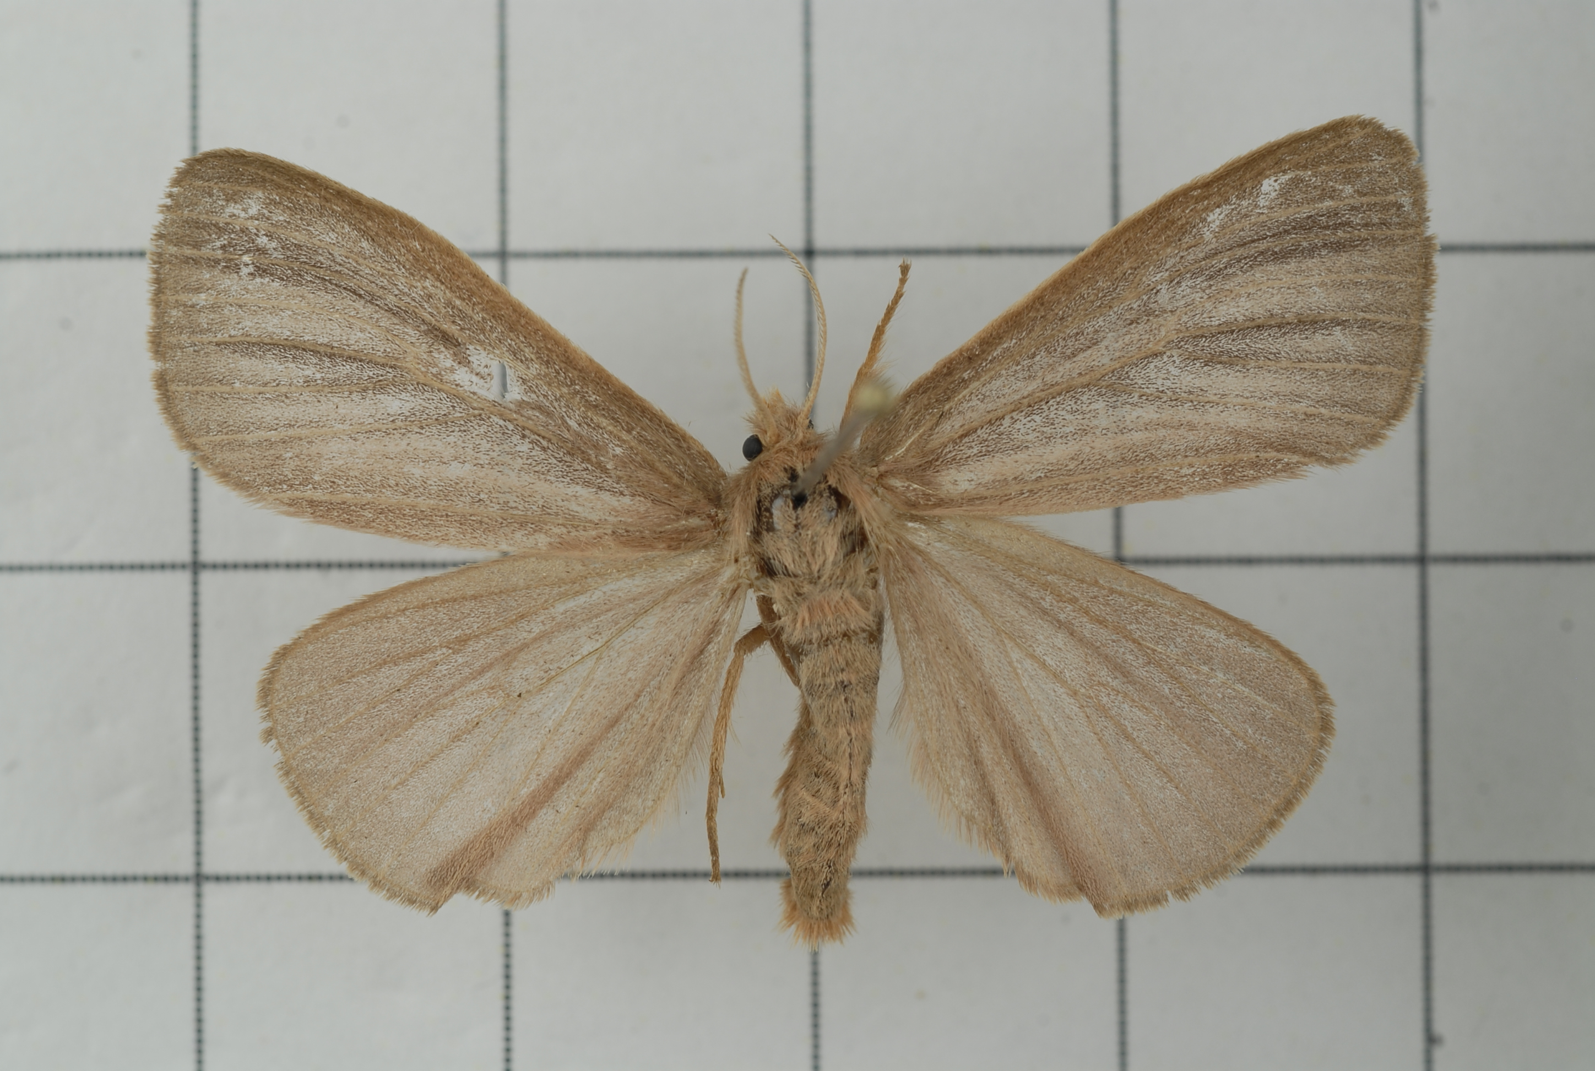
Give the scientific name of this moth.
Pantana substrigosa
